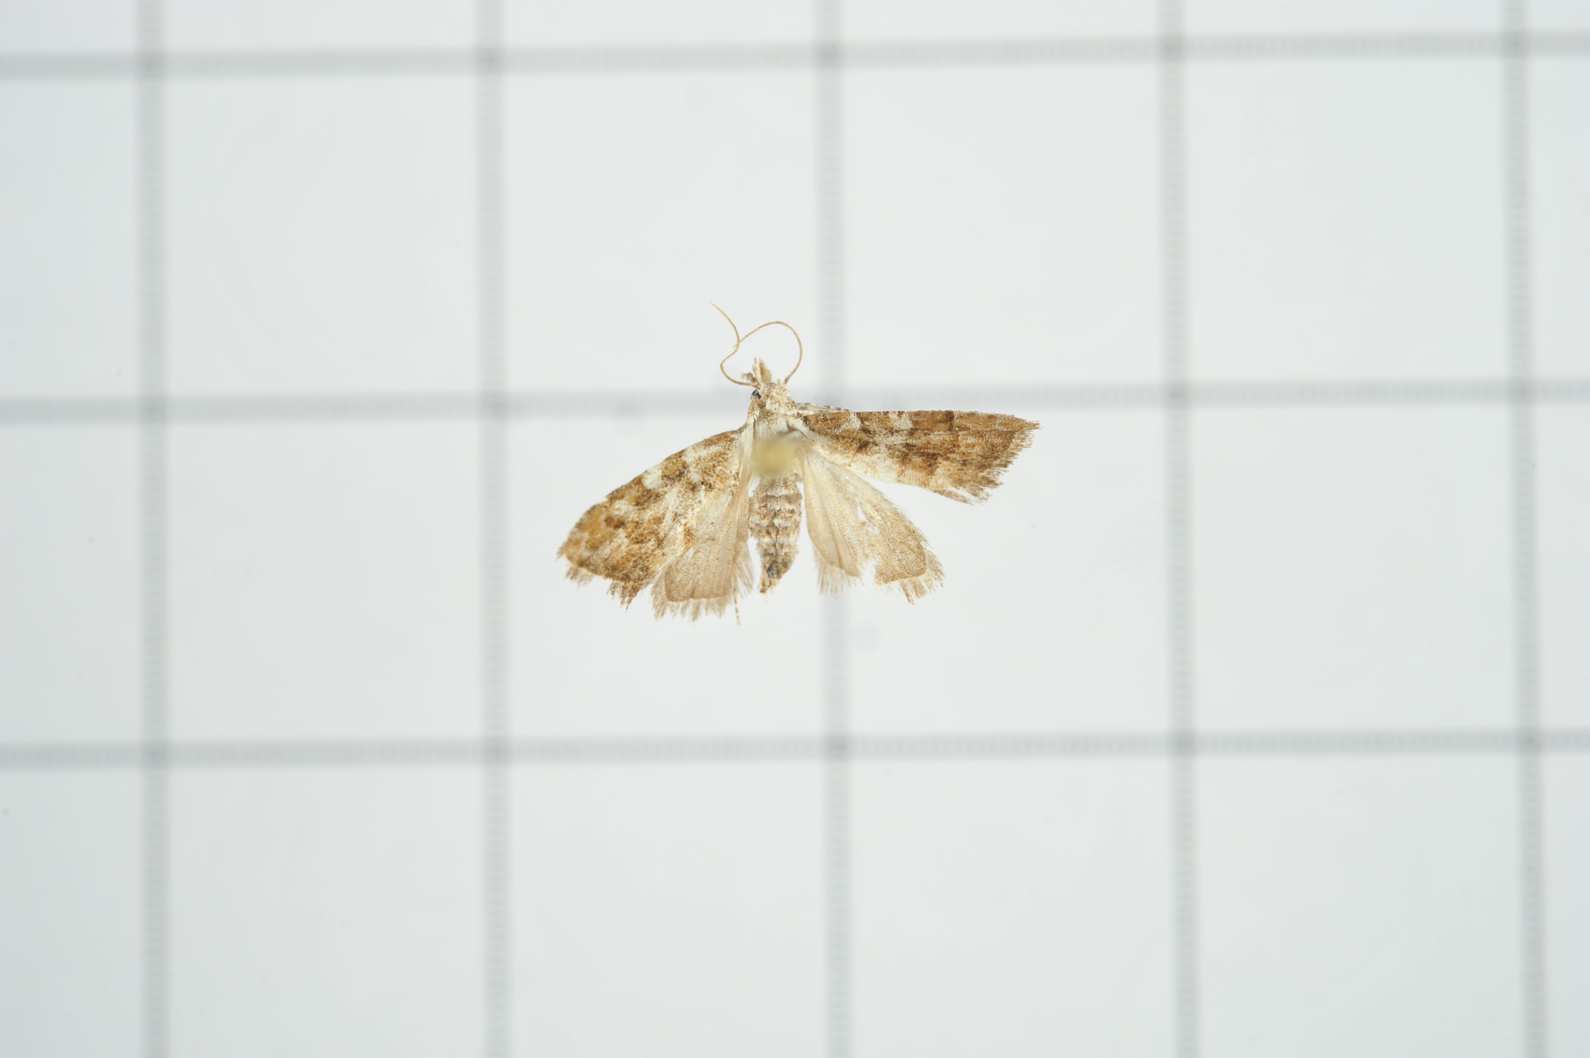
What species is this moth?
Nola lucidalis nephodes
